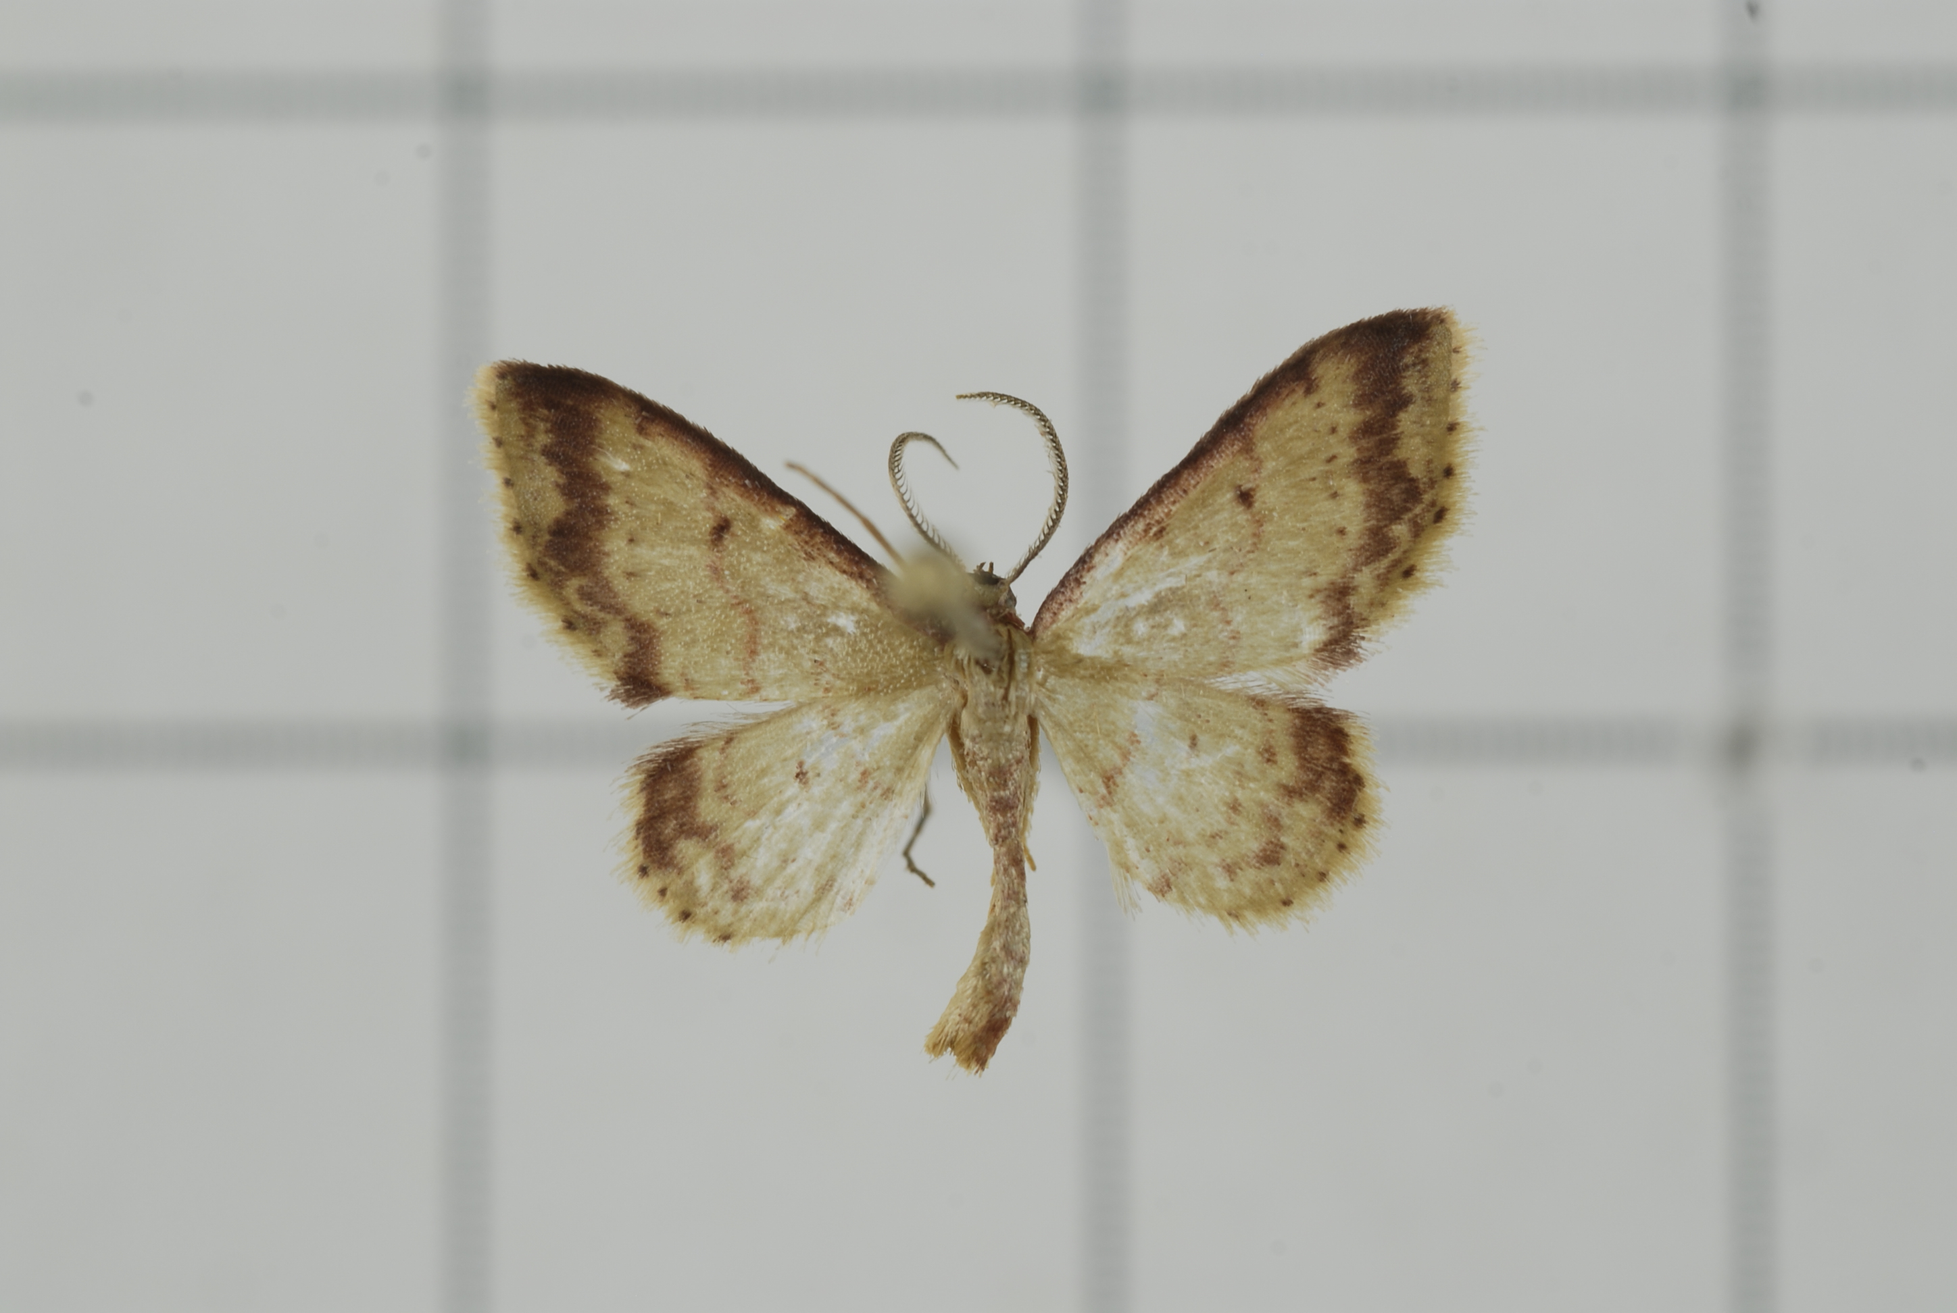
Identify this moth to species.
Idaea paraula
